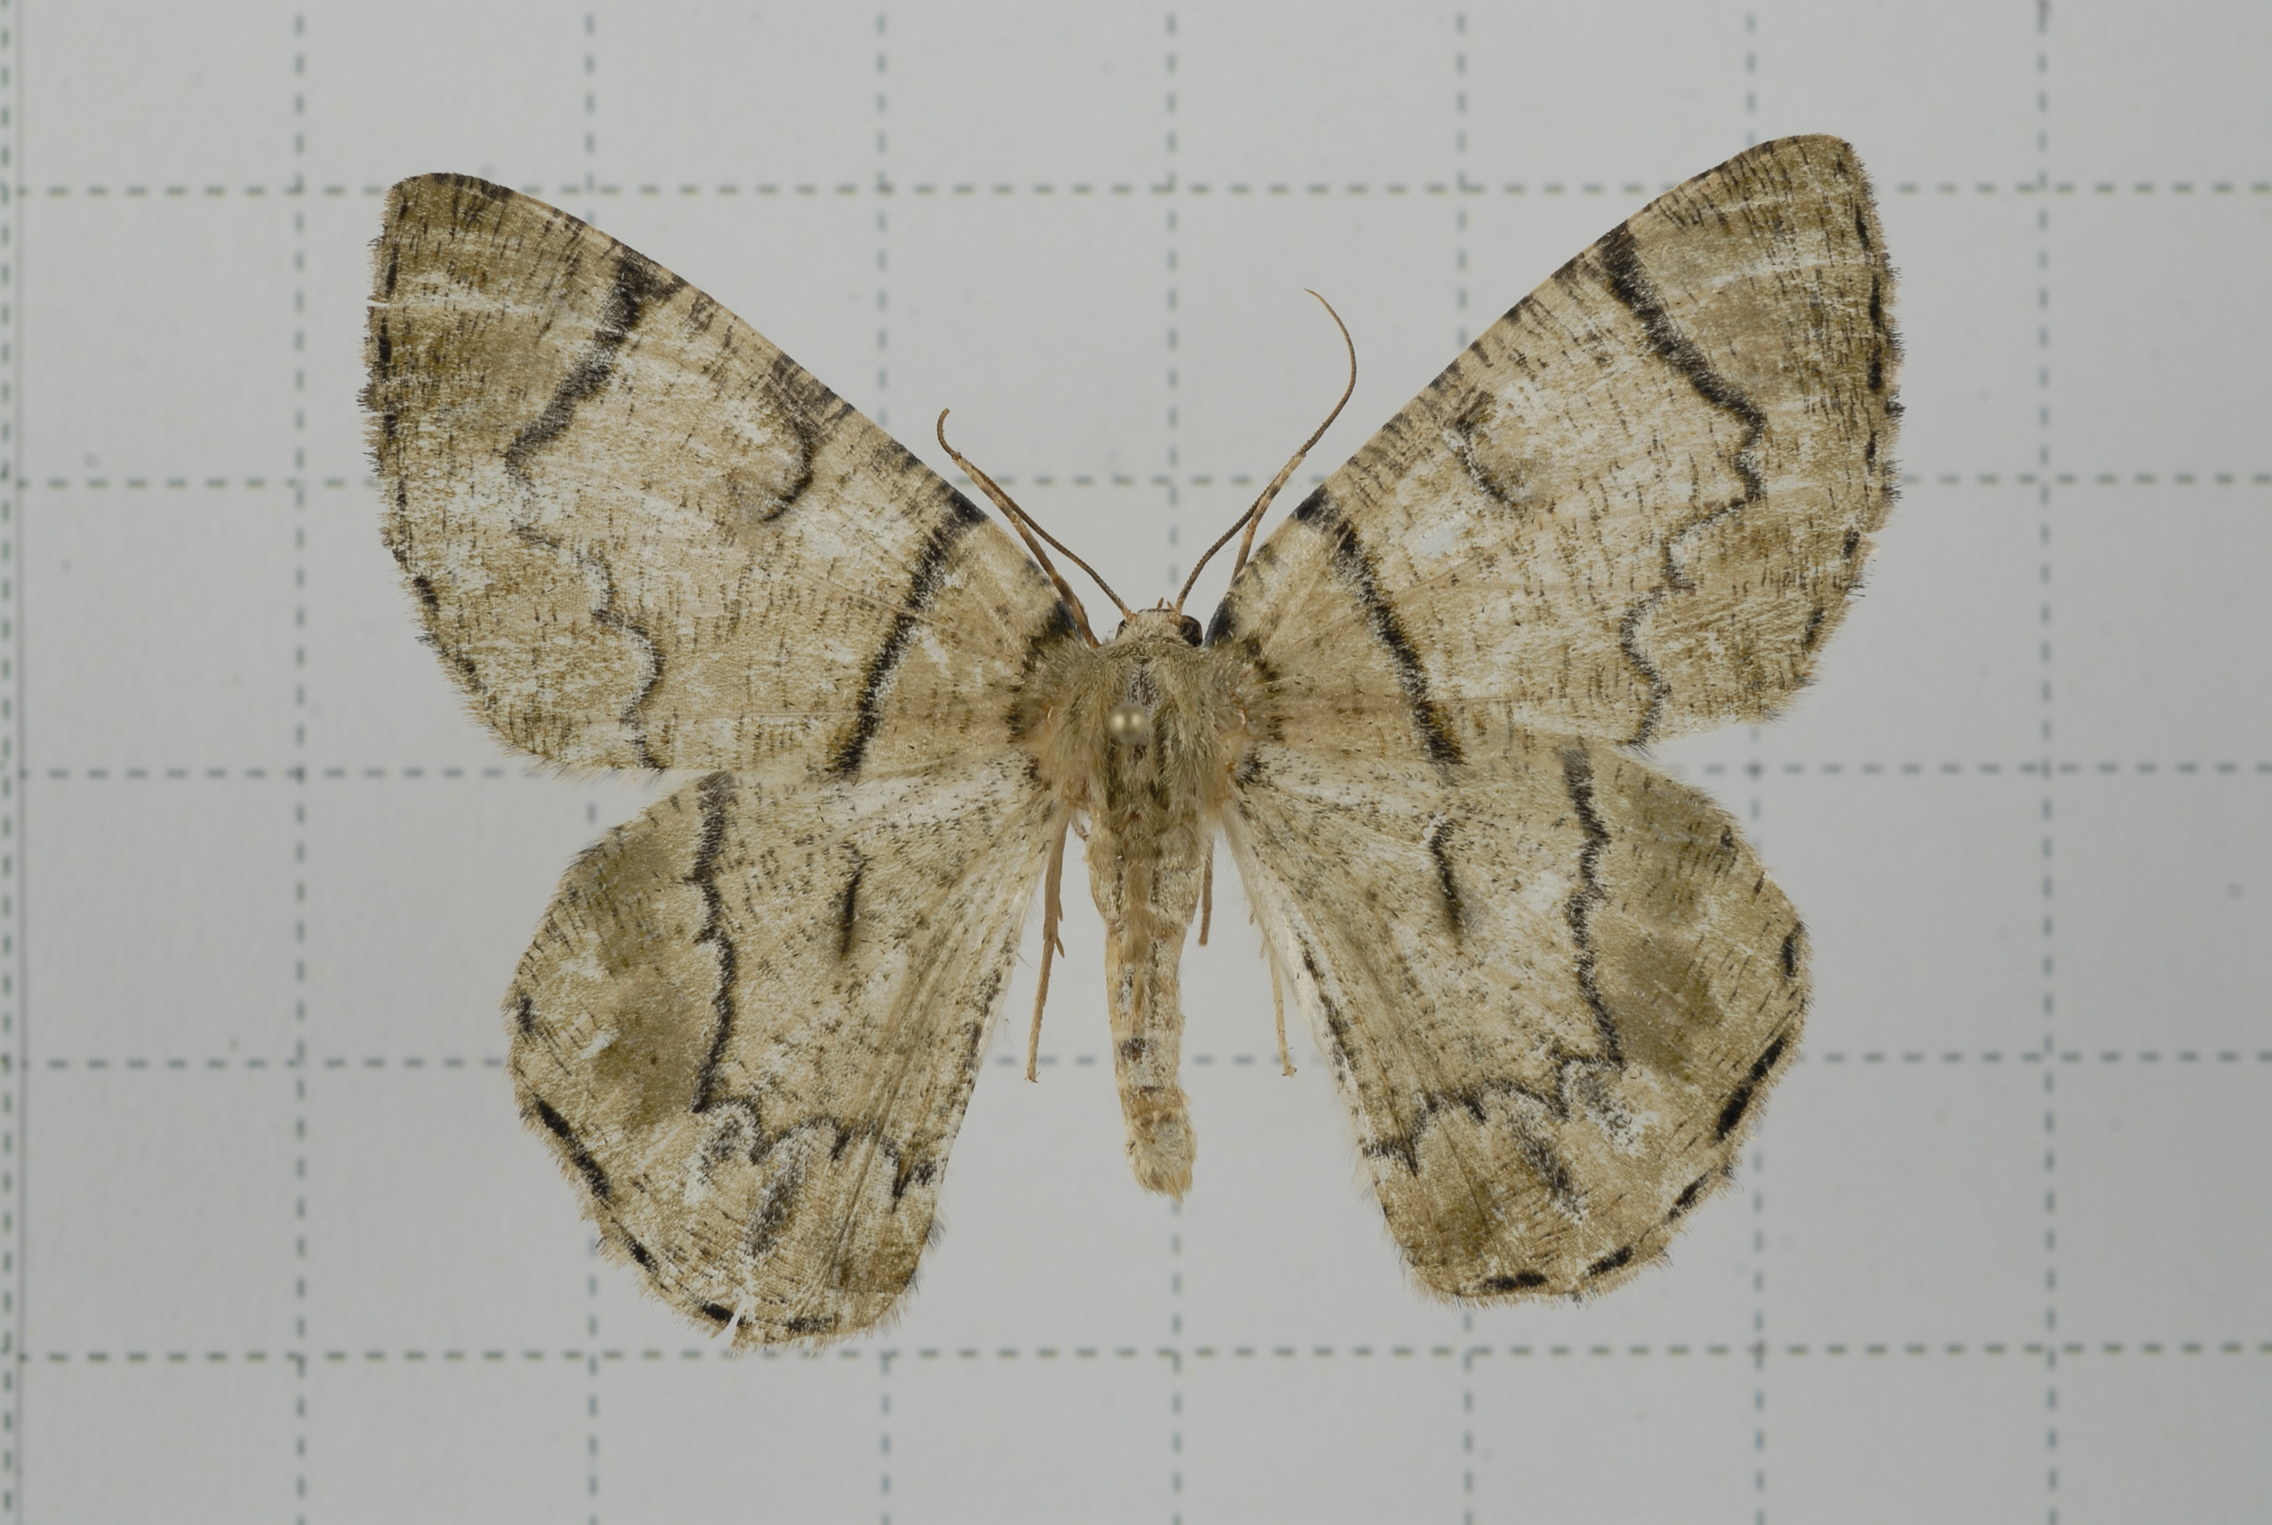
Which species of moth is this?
Lophophelma iterans onerosus
